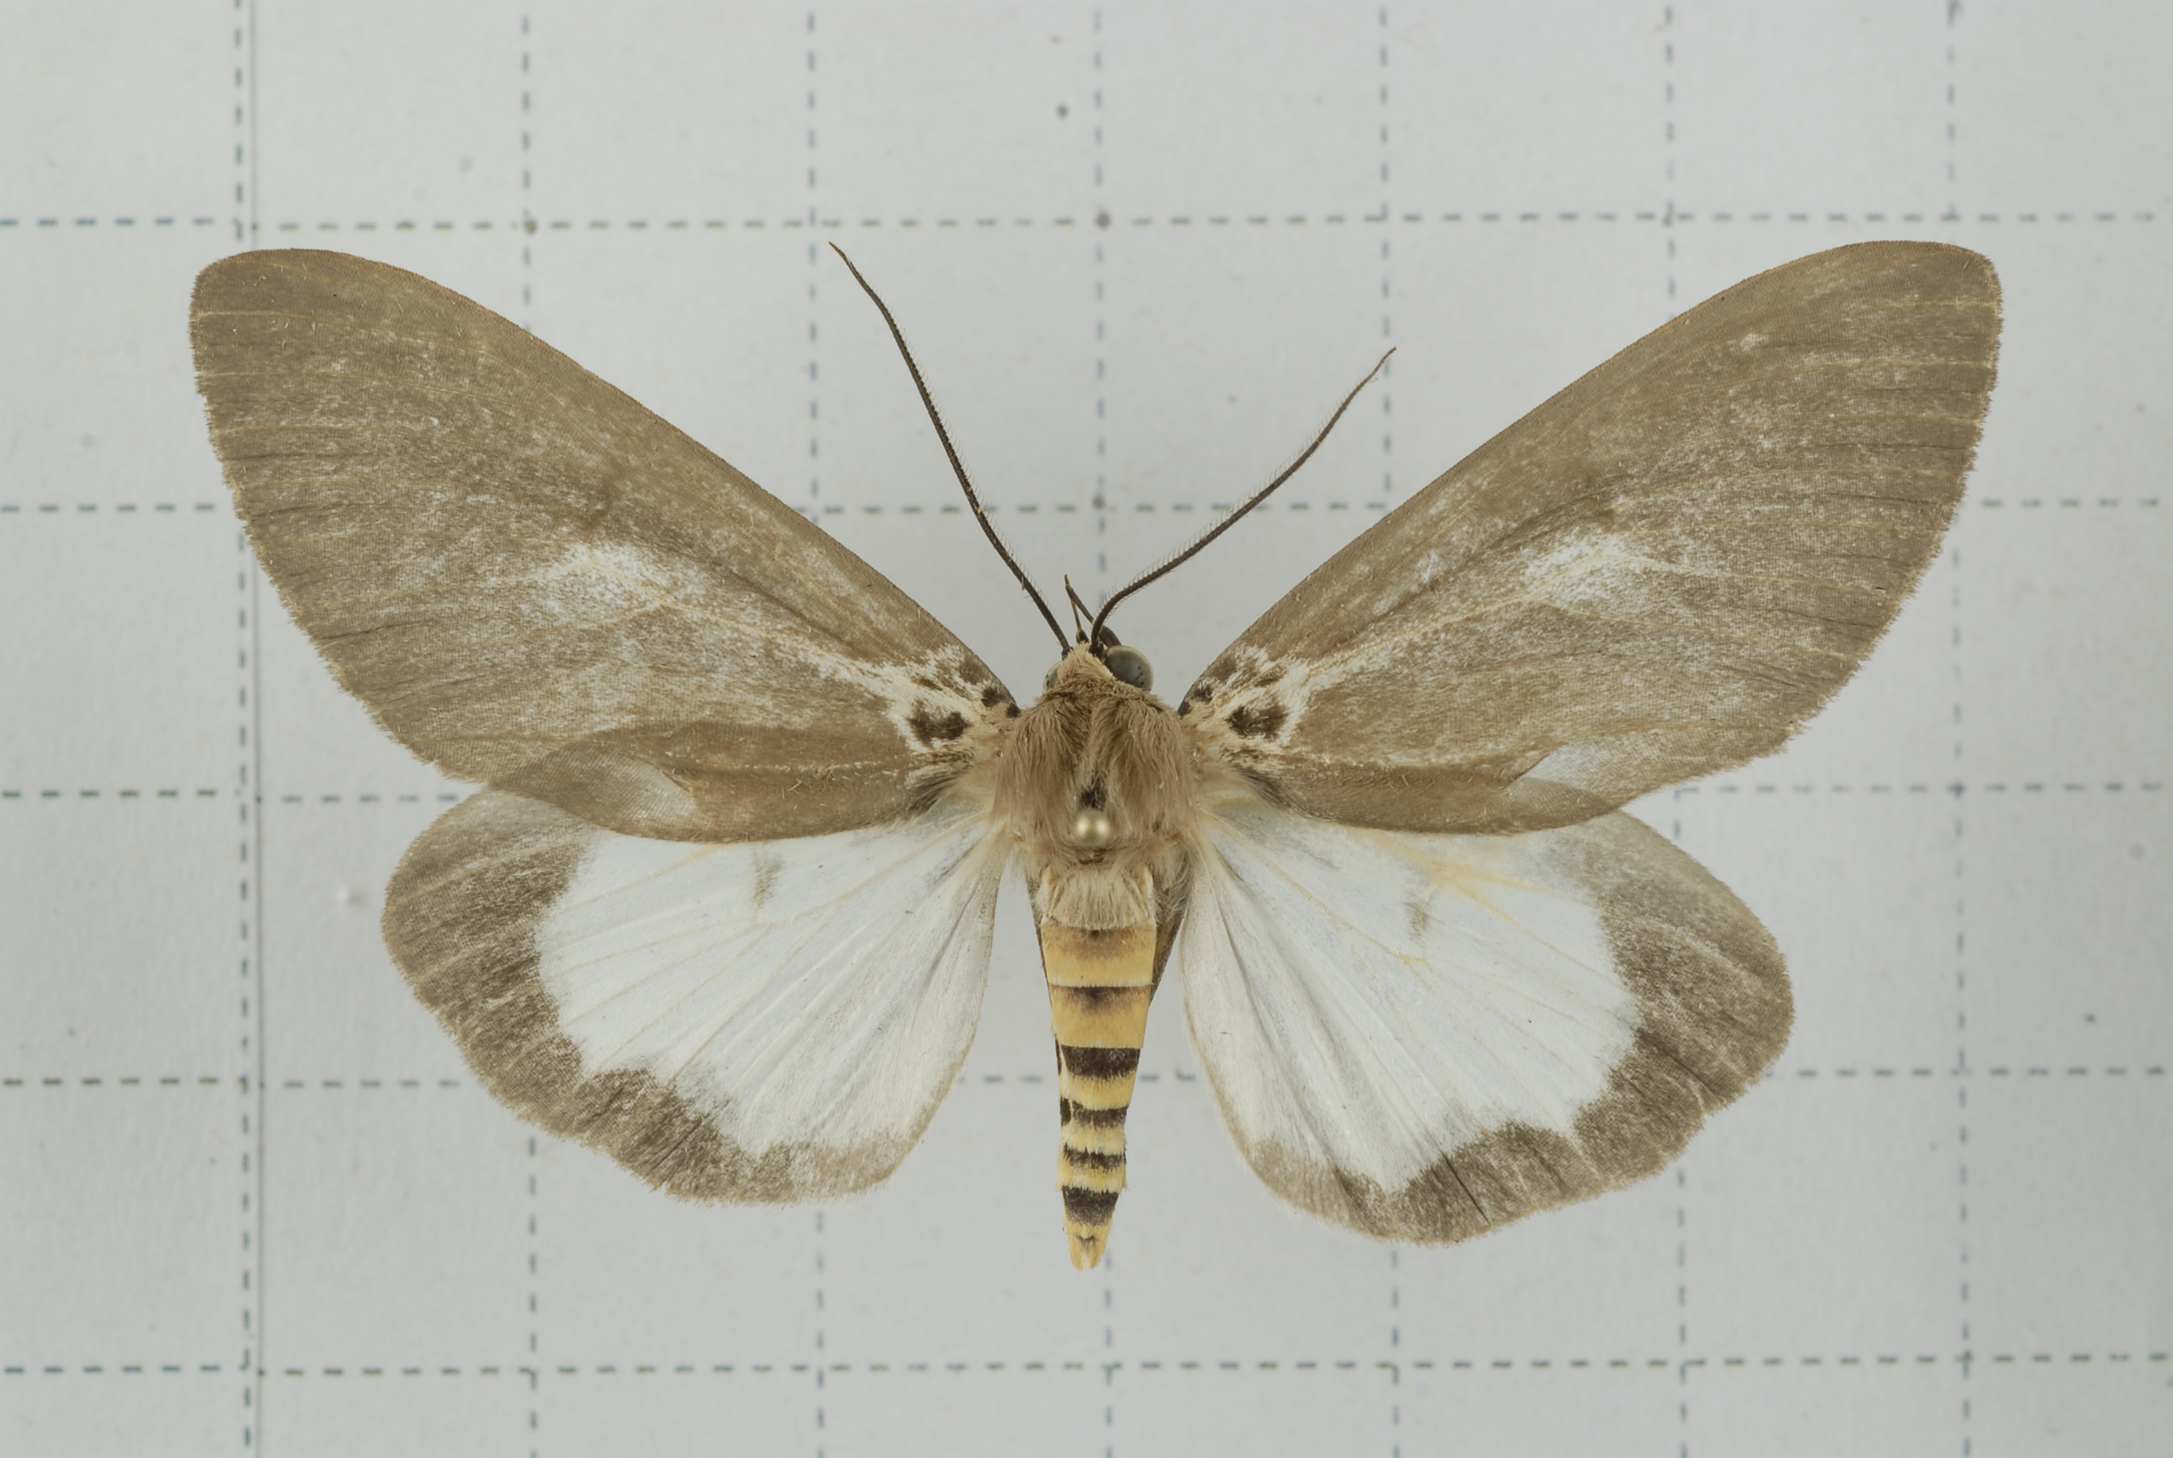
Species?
Asota heliconia zebrina
